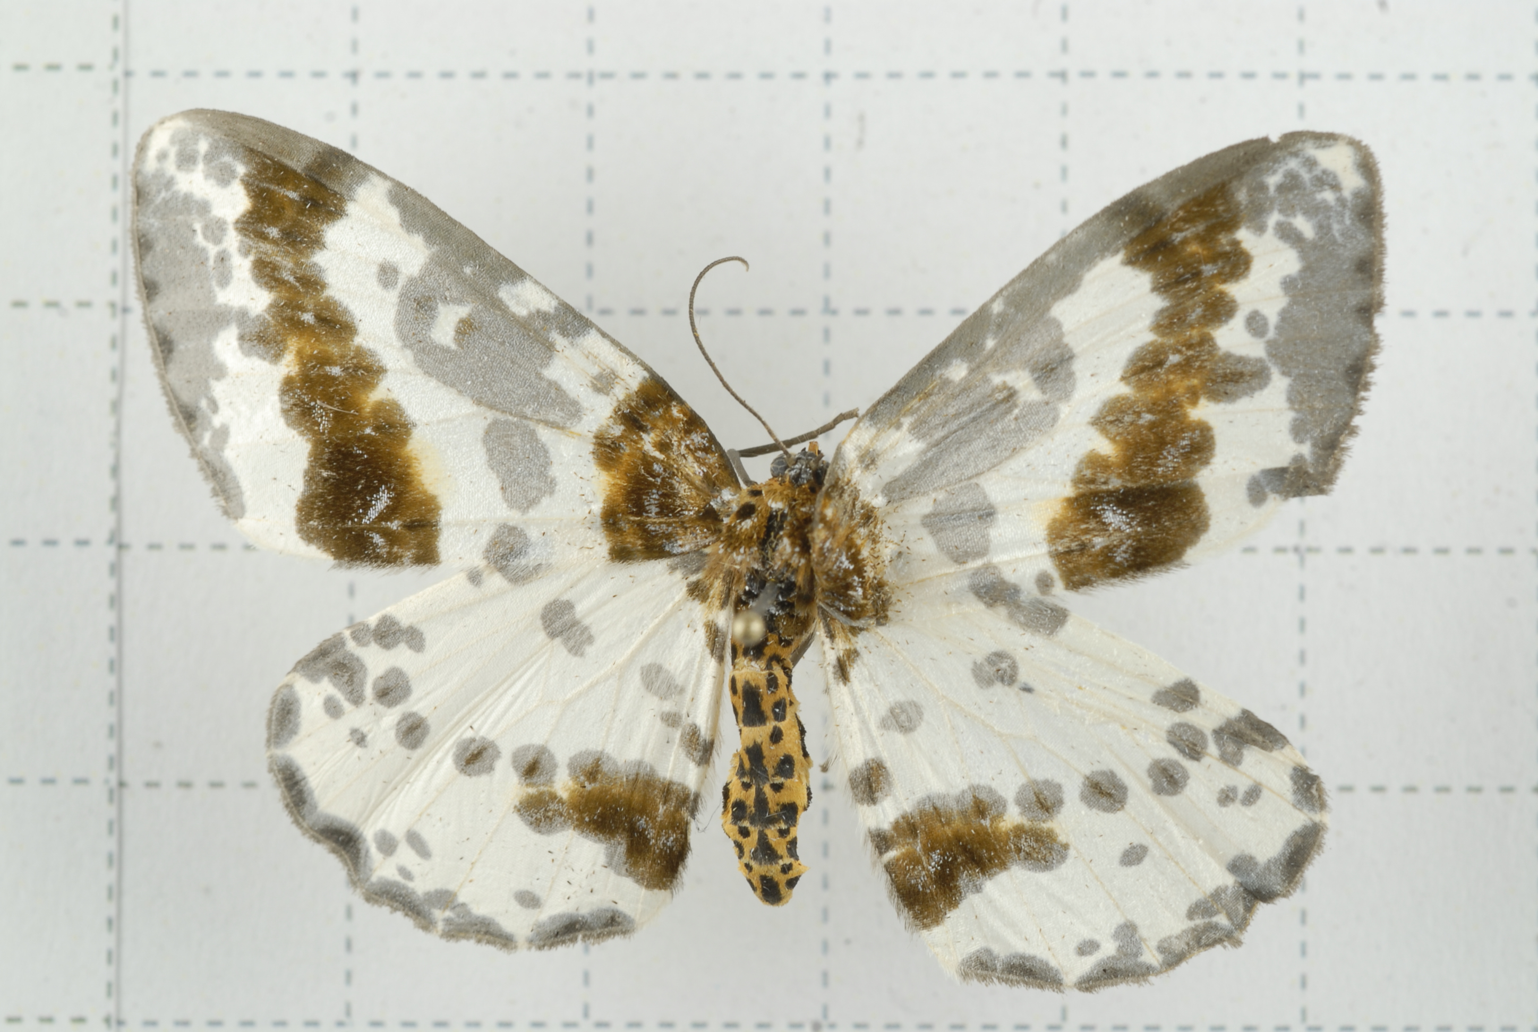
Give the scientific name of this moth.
Abraxas taiwanensis
